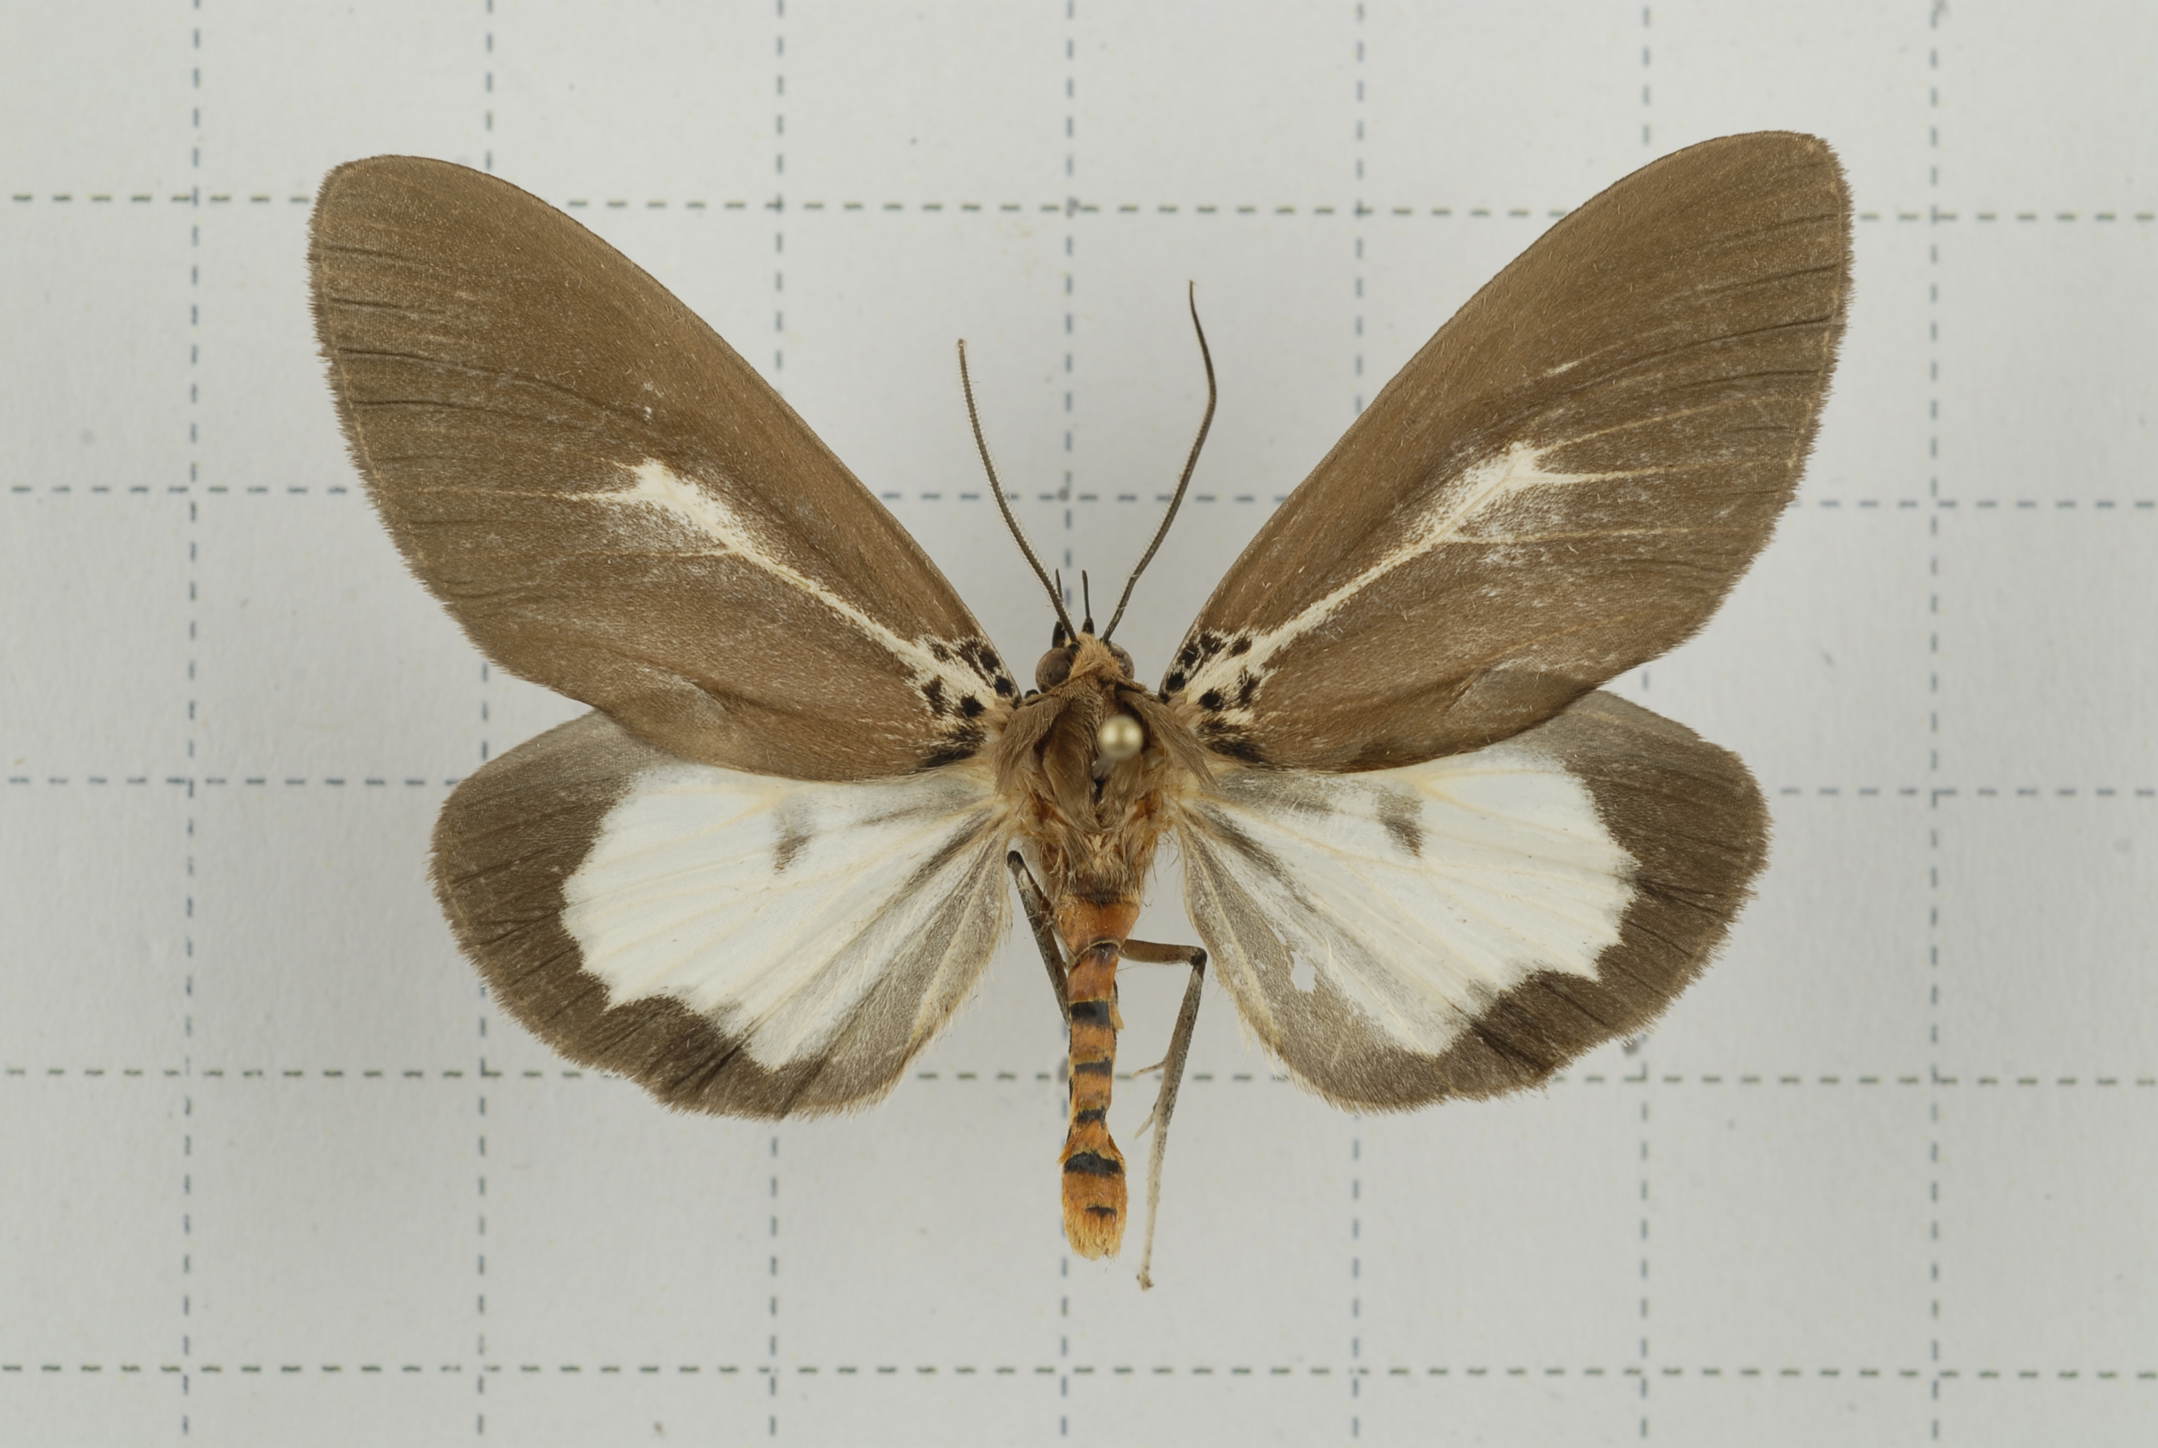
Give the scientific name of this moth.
Asota heliconia zebrina
